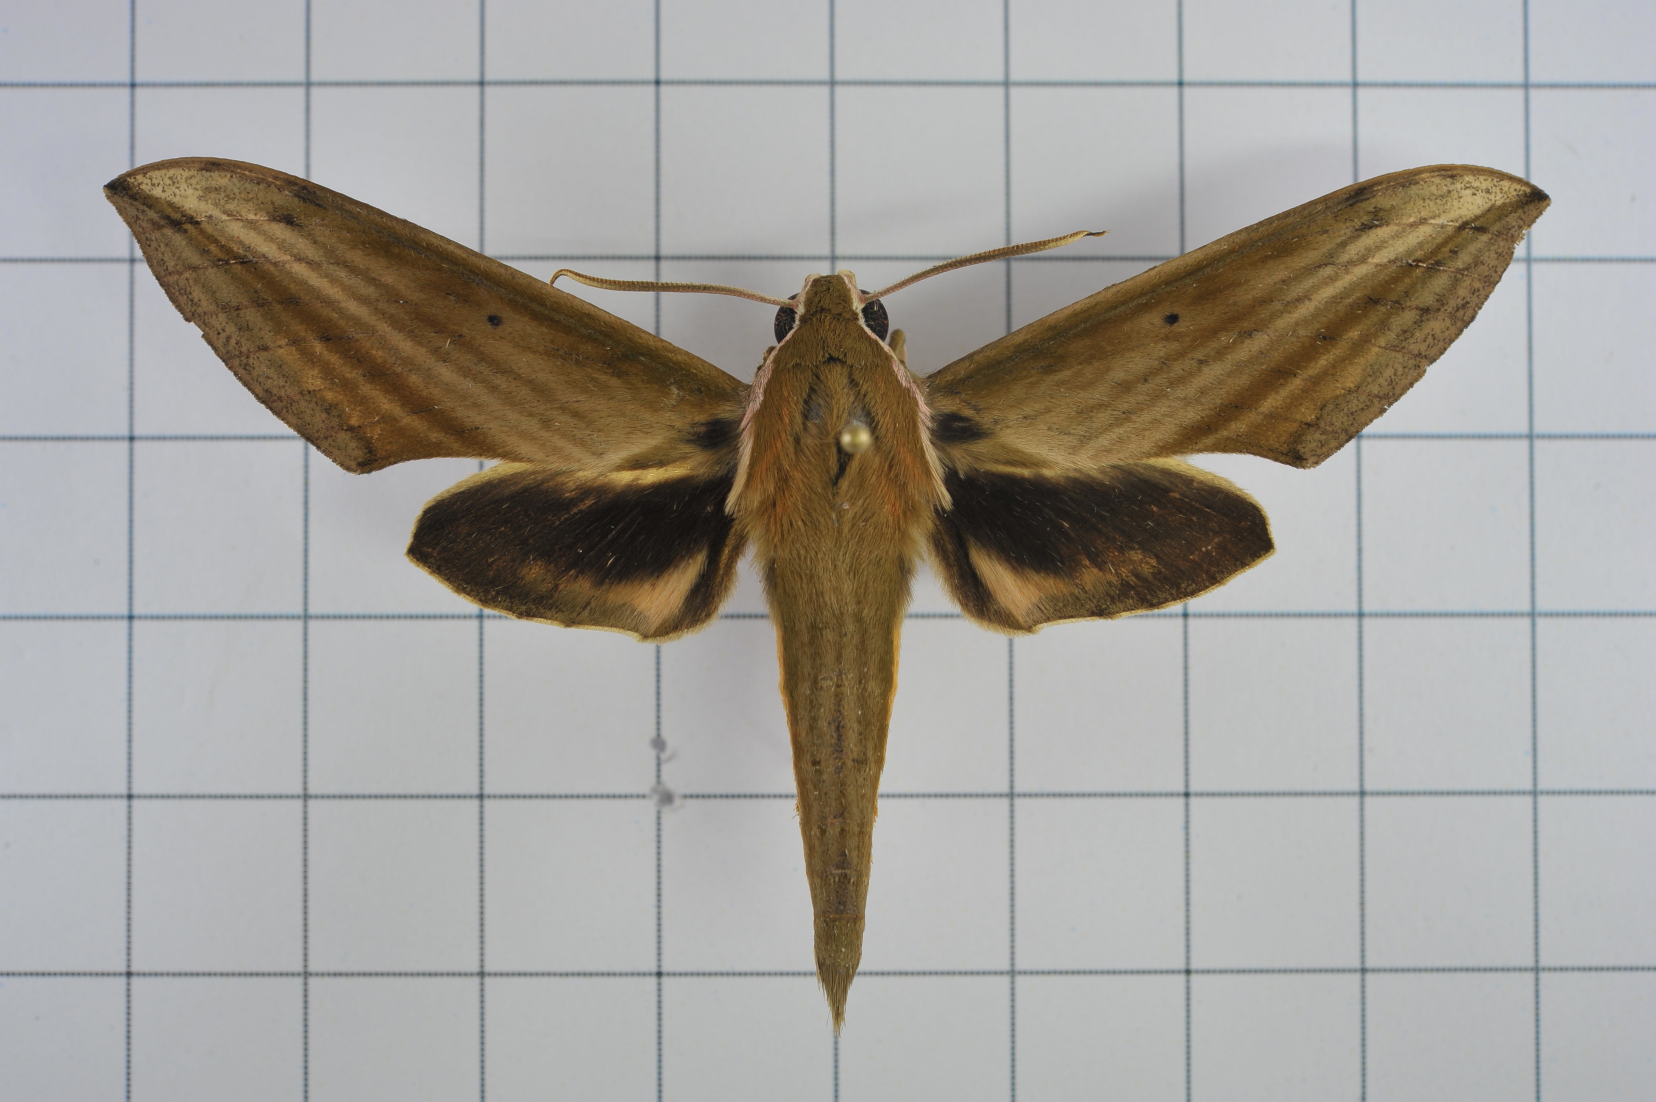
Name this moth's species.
Cechetra minor
